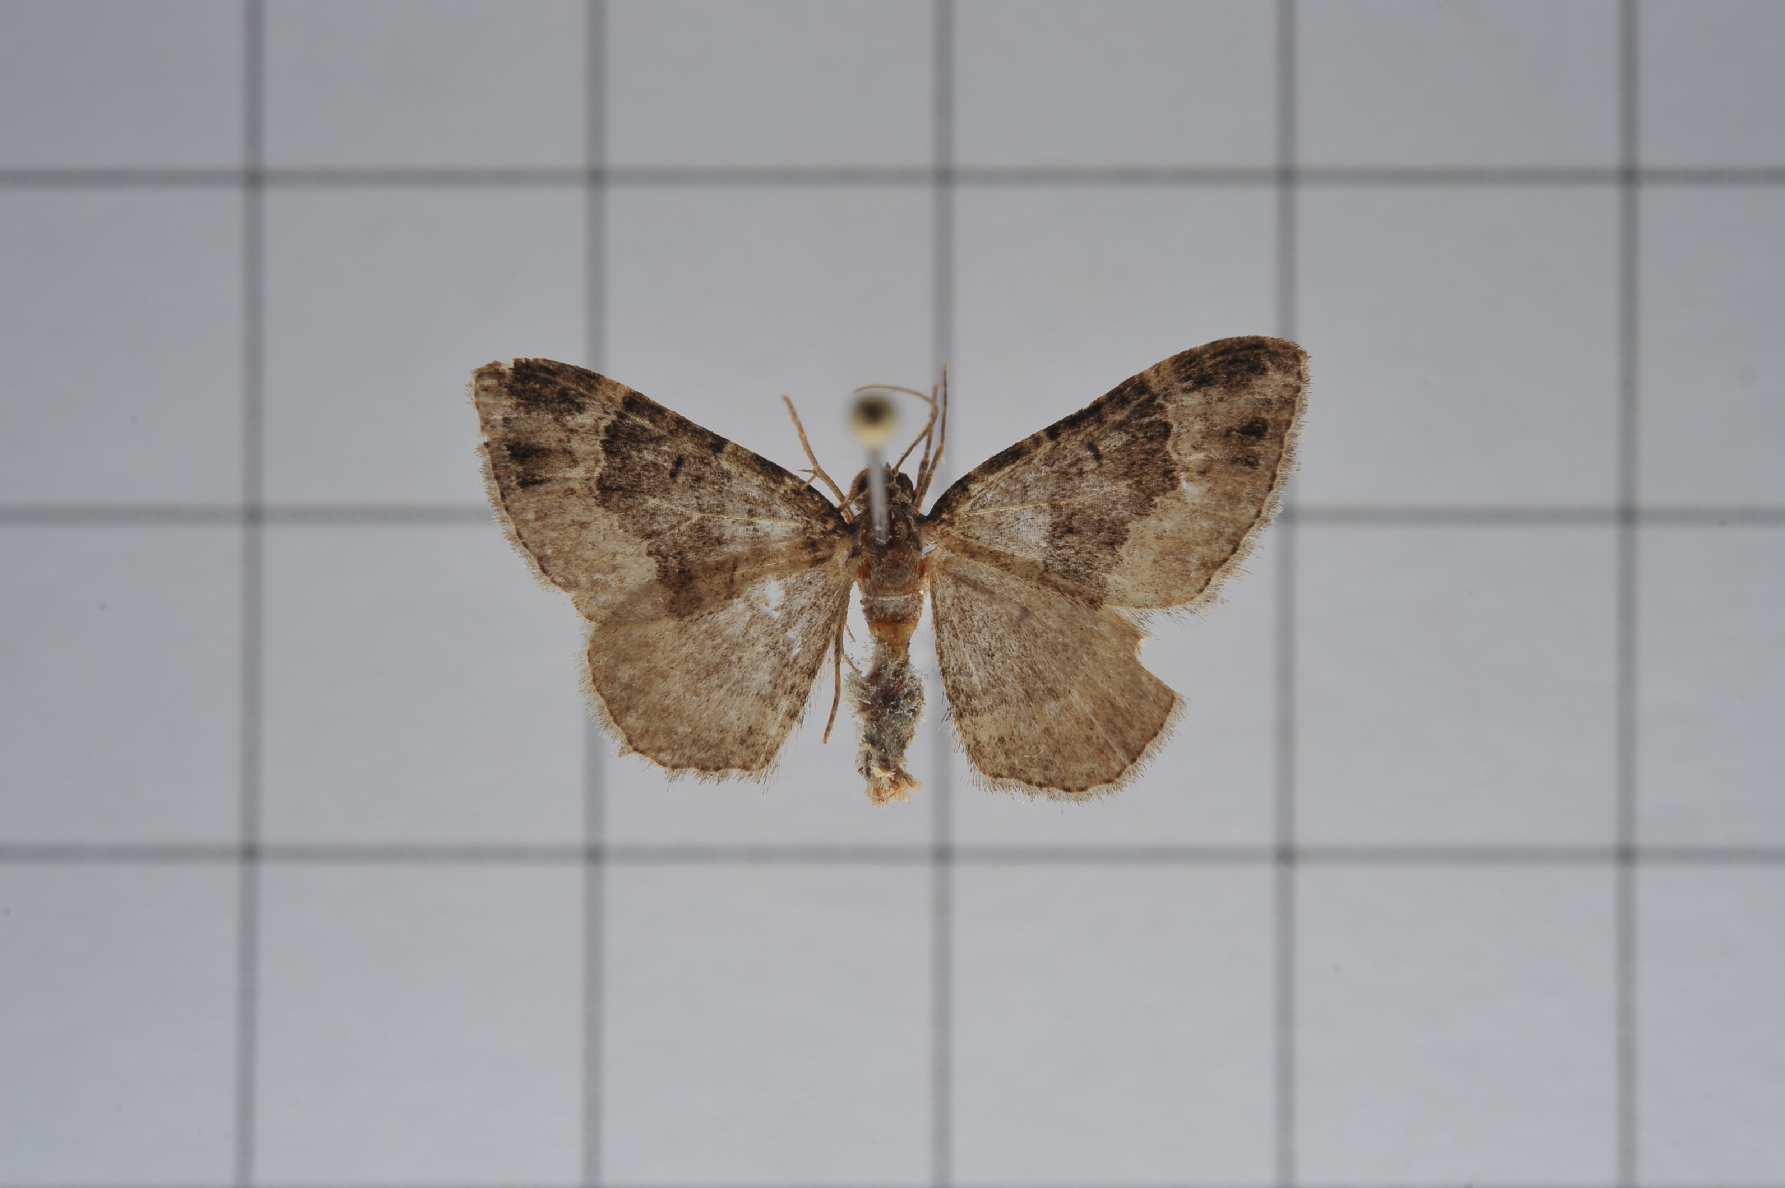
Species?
Xanthorhoe saturata
